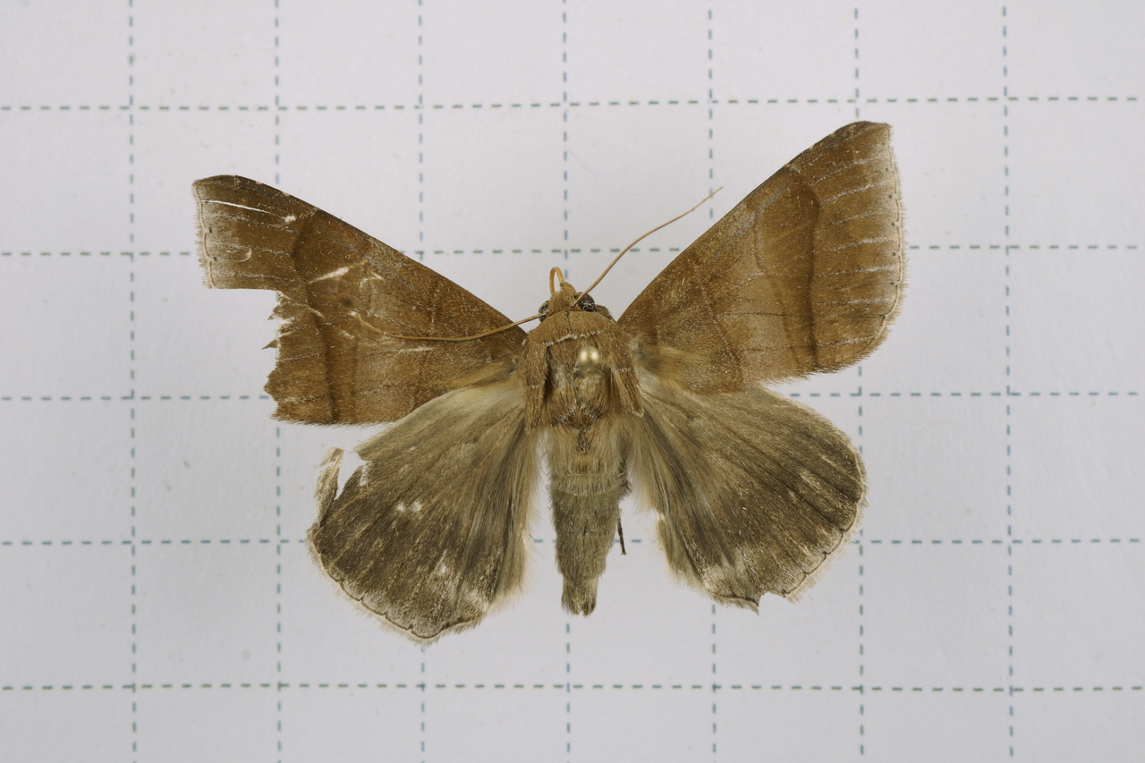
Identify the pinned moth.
Bastilla absentimacula
